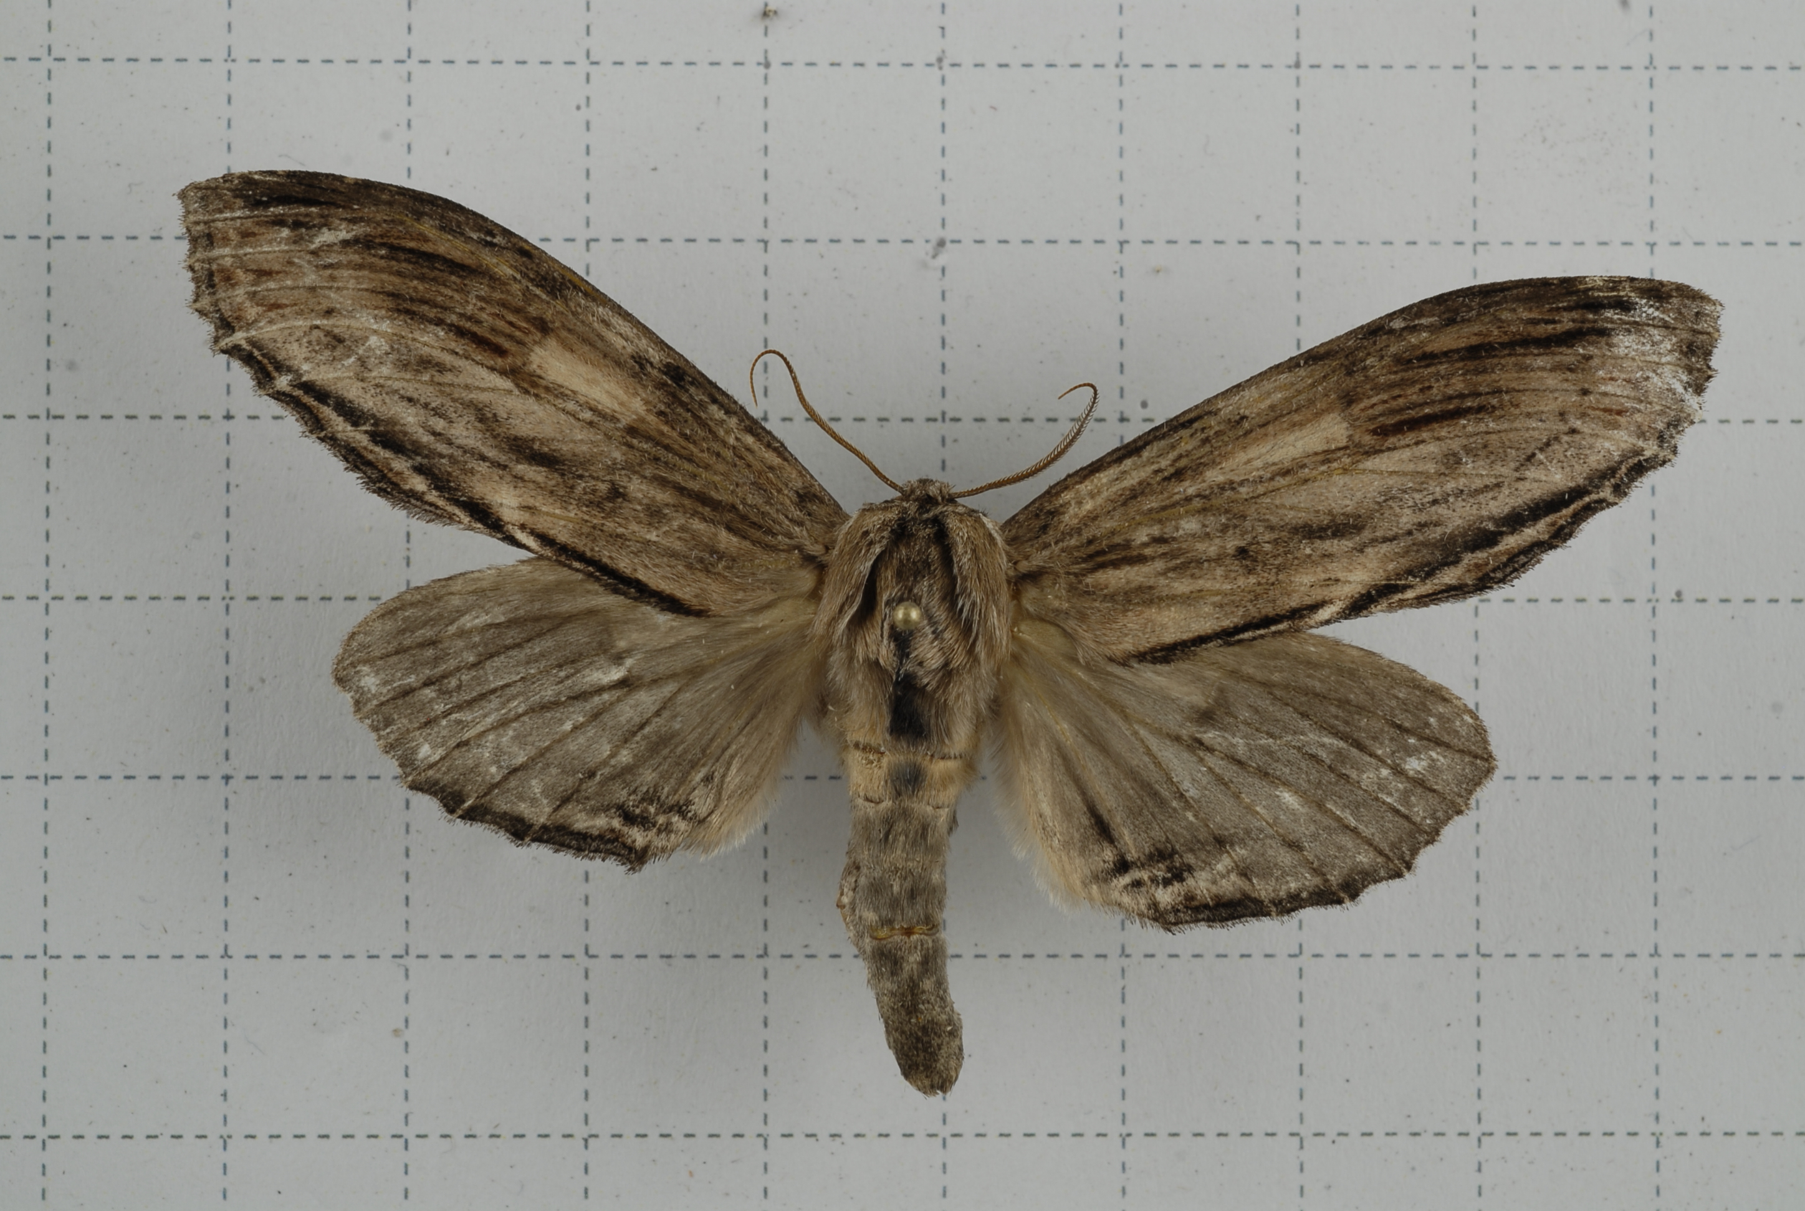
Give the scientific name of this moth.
Rachia lineata
